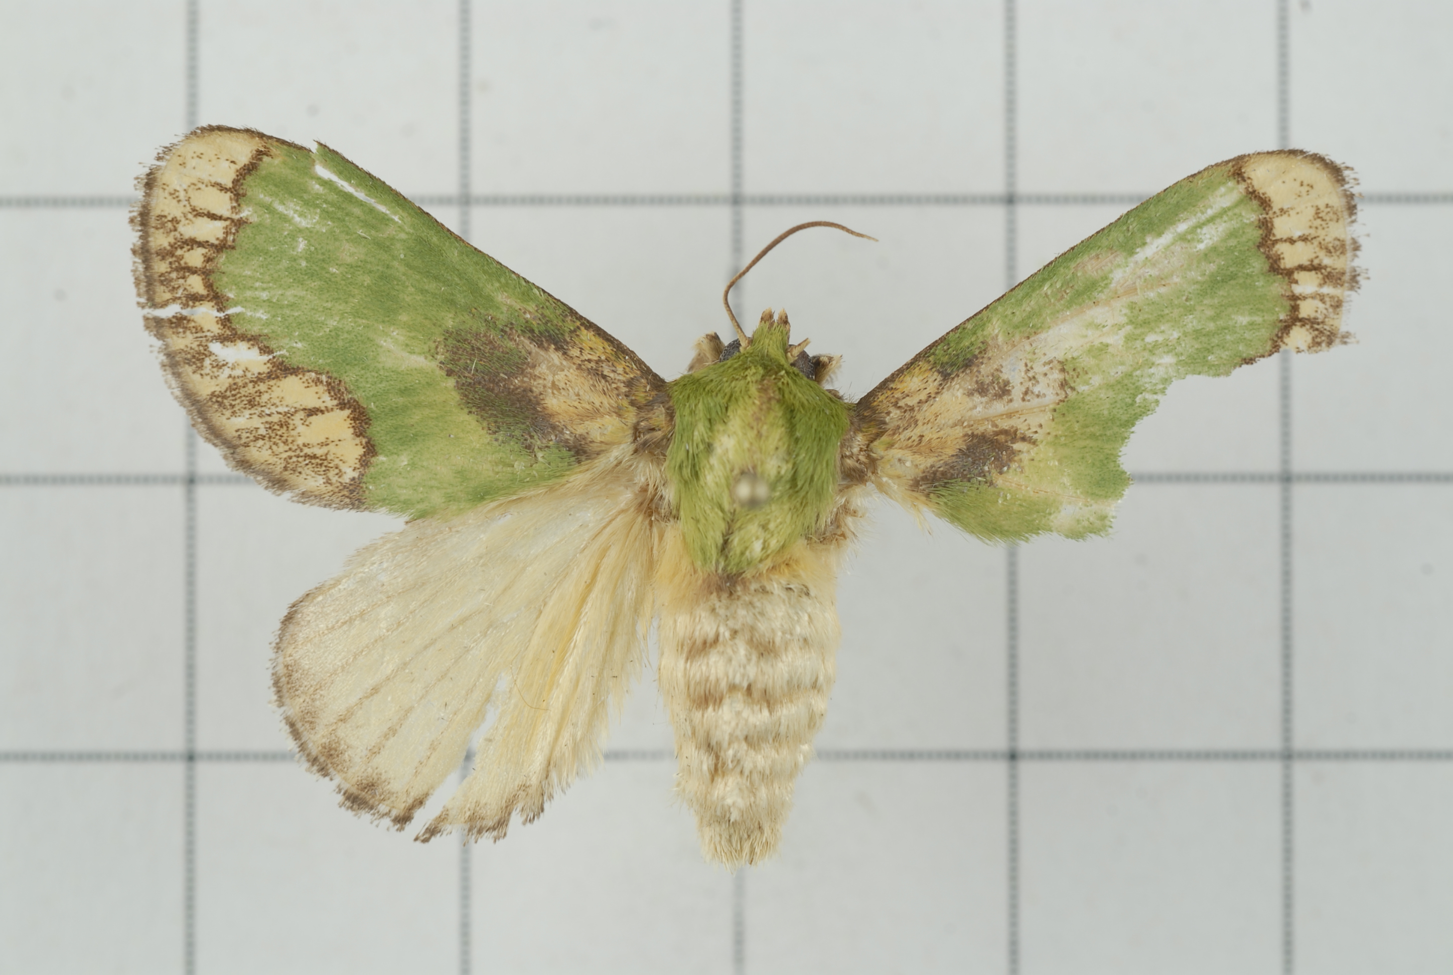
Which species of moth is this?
Parasa pastoralis
